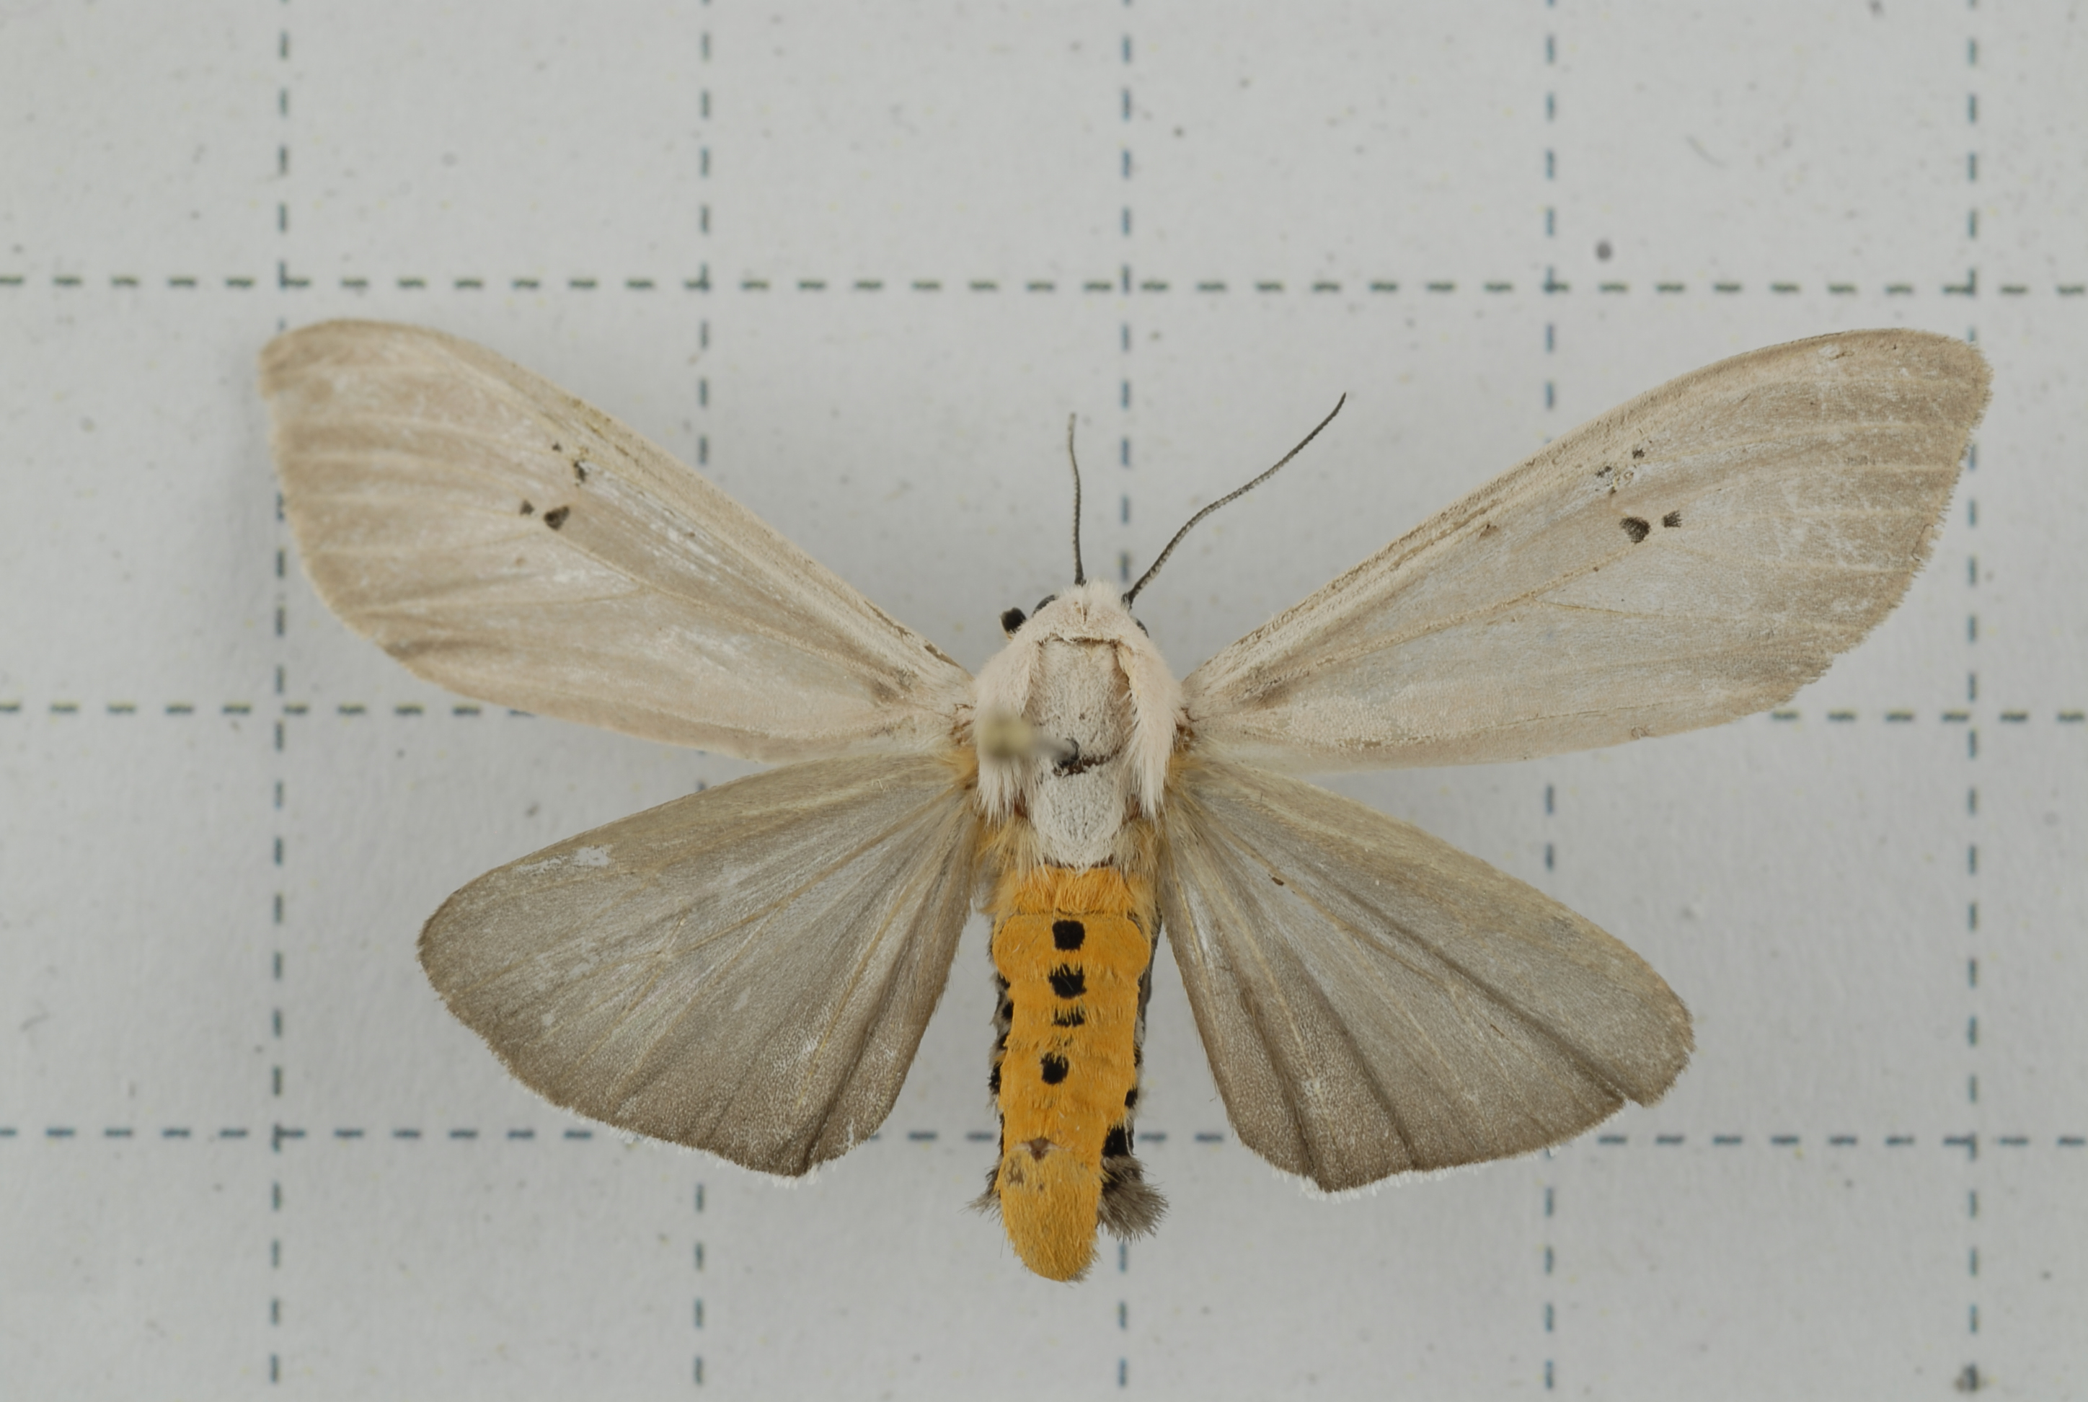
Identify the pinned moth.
Creatonotos transiens koni
